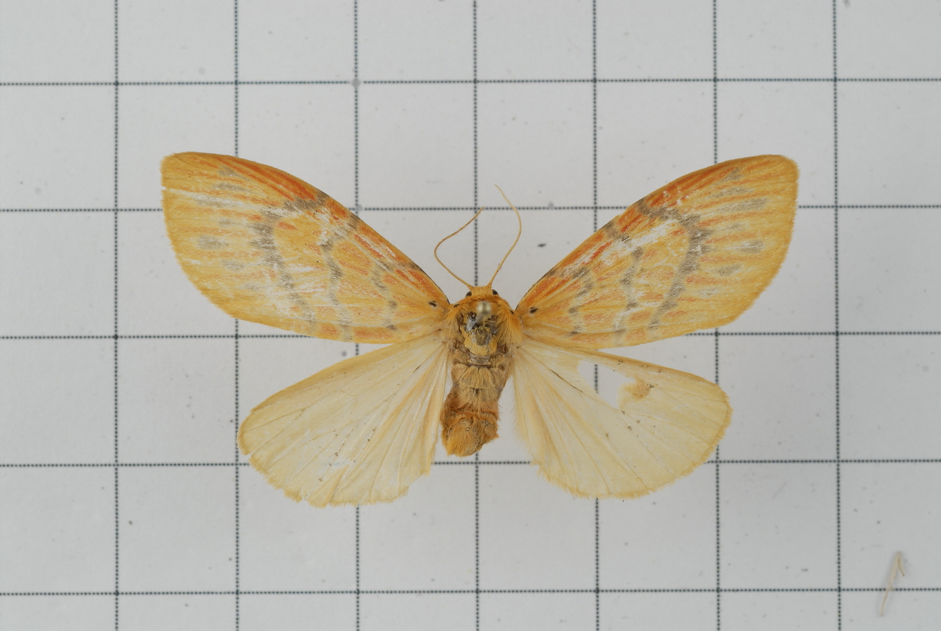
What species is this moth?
Barsine witti
